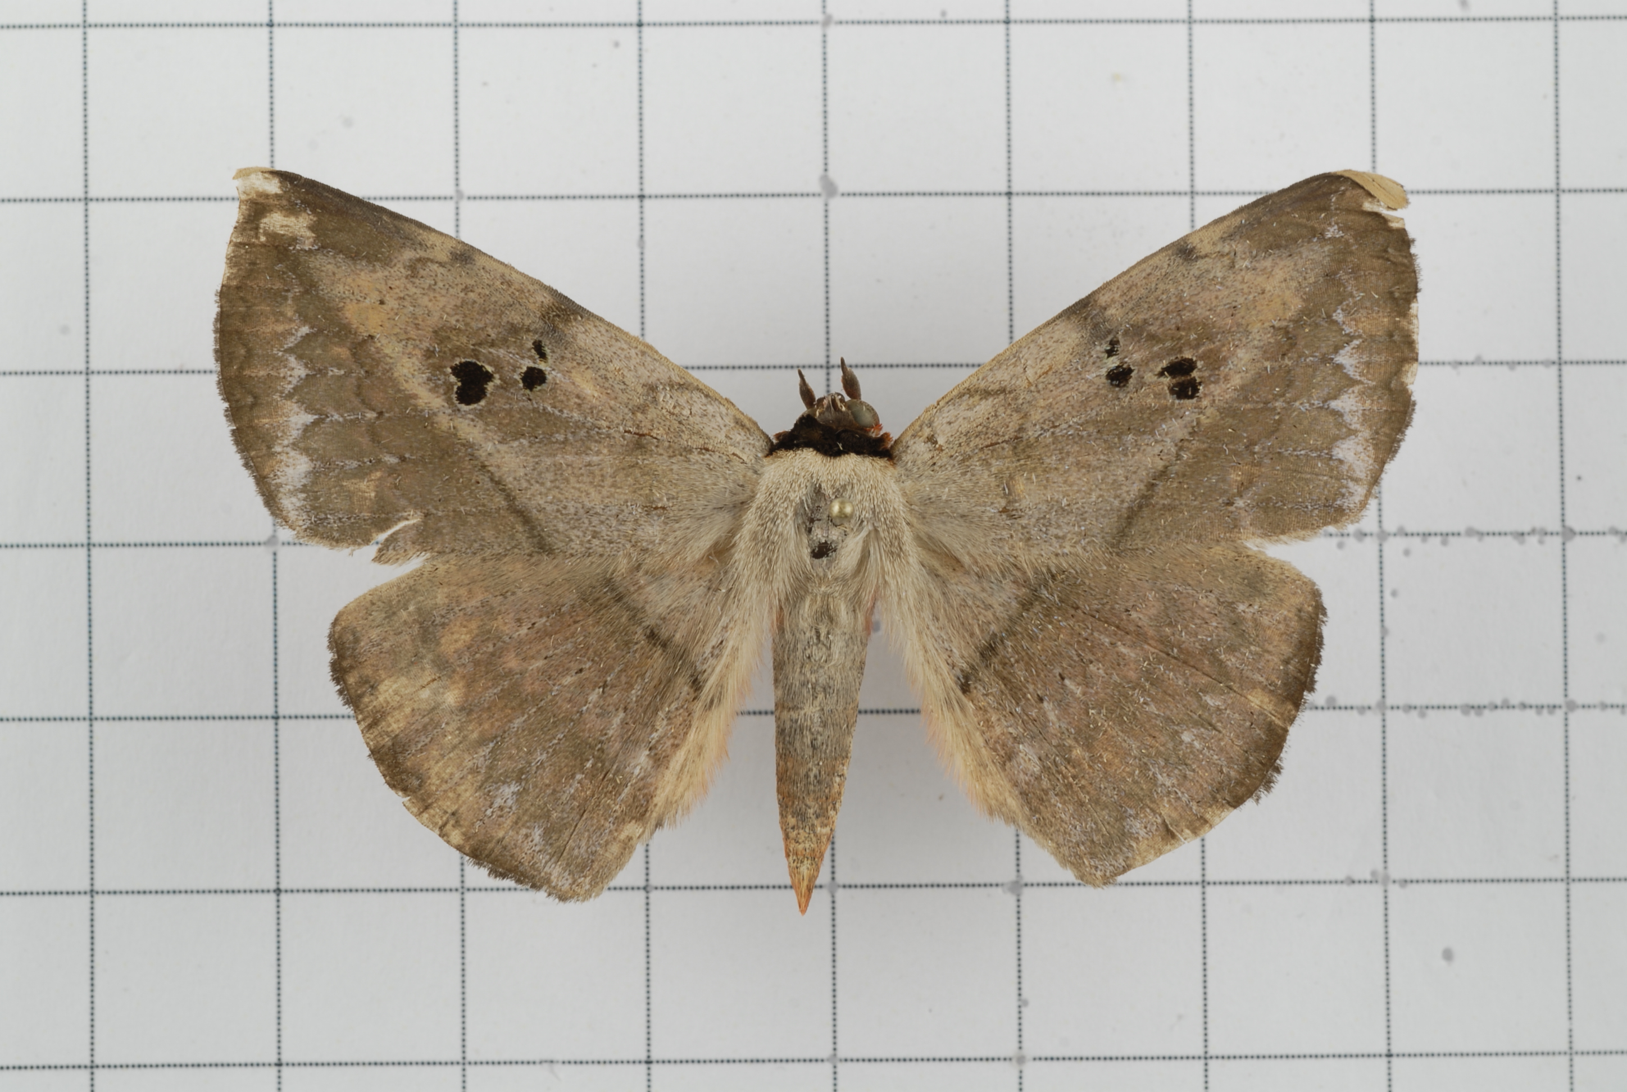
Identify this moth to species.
Hypopyra ossigera
